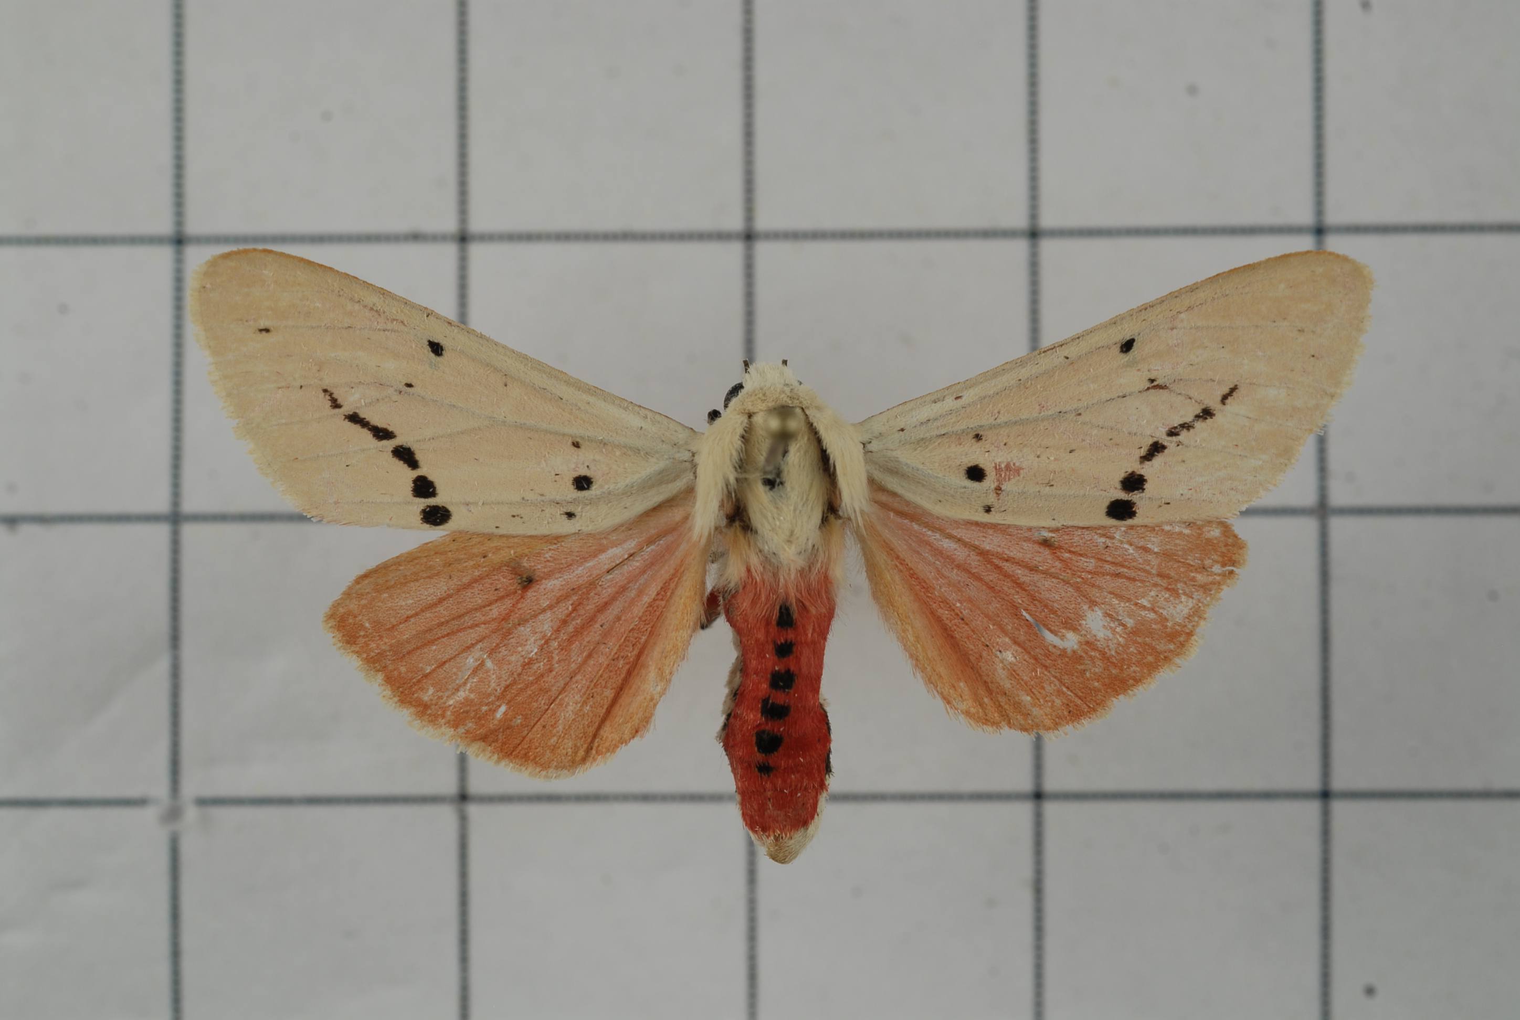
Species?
Spilarctia subcarnea
